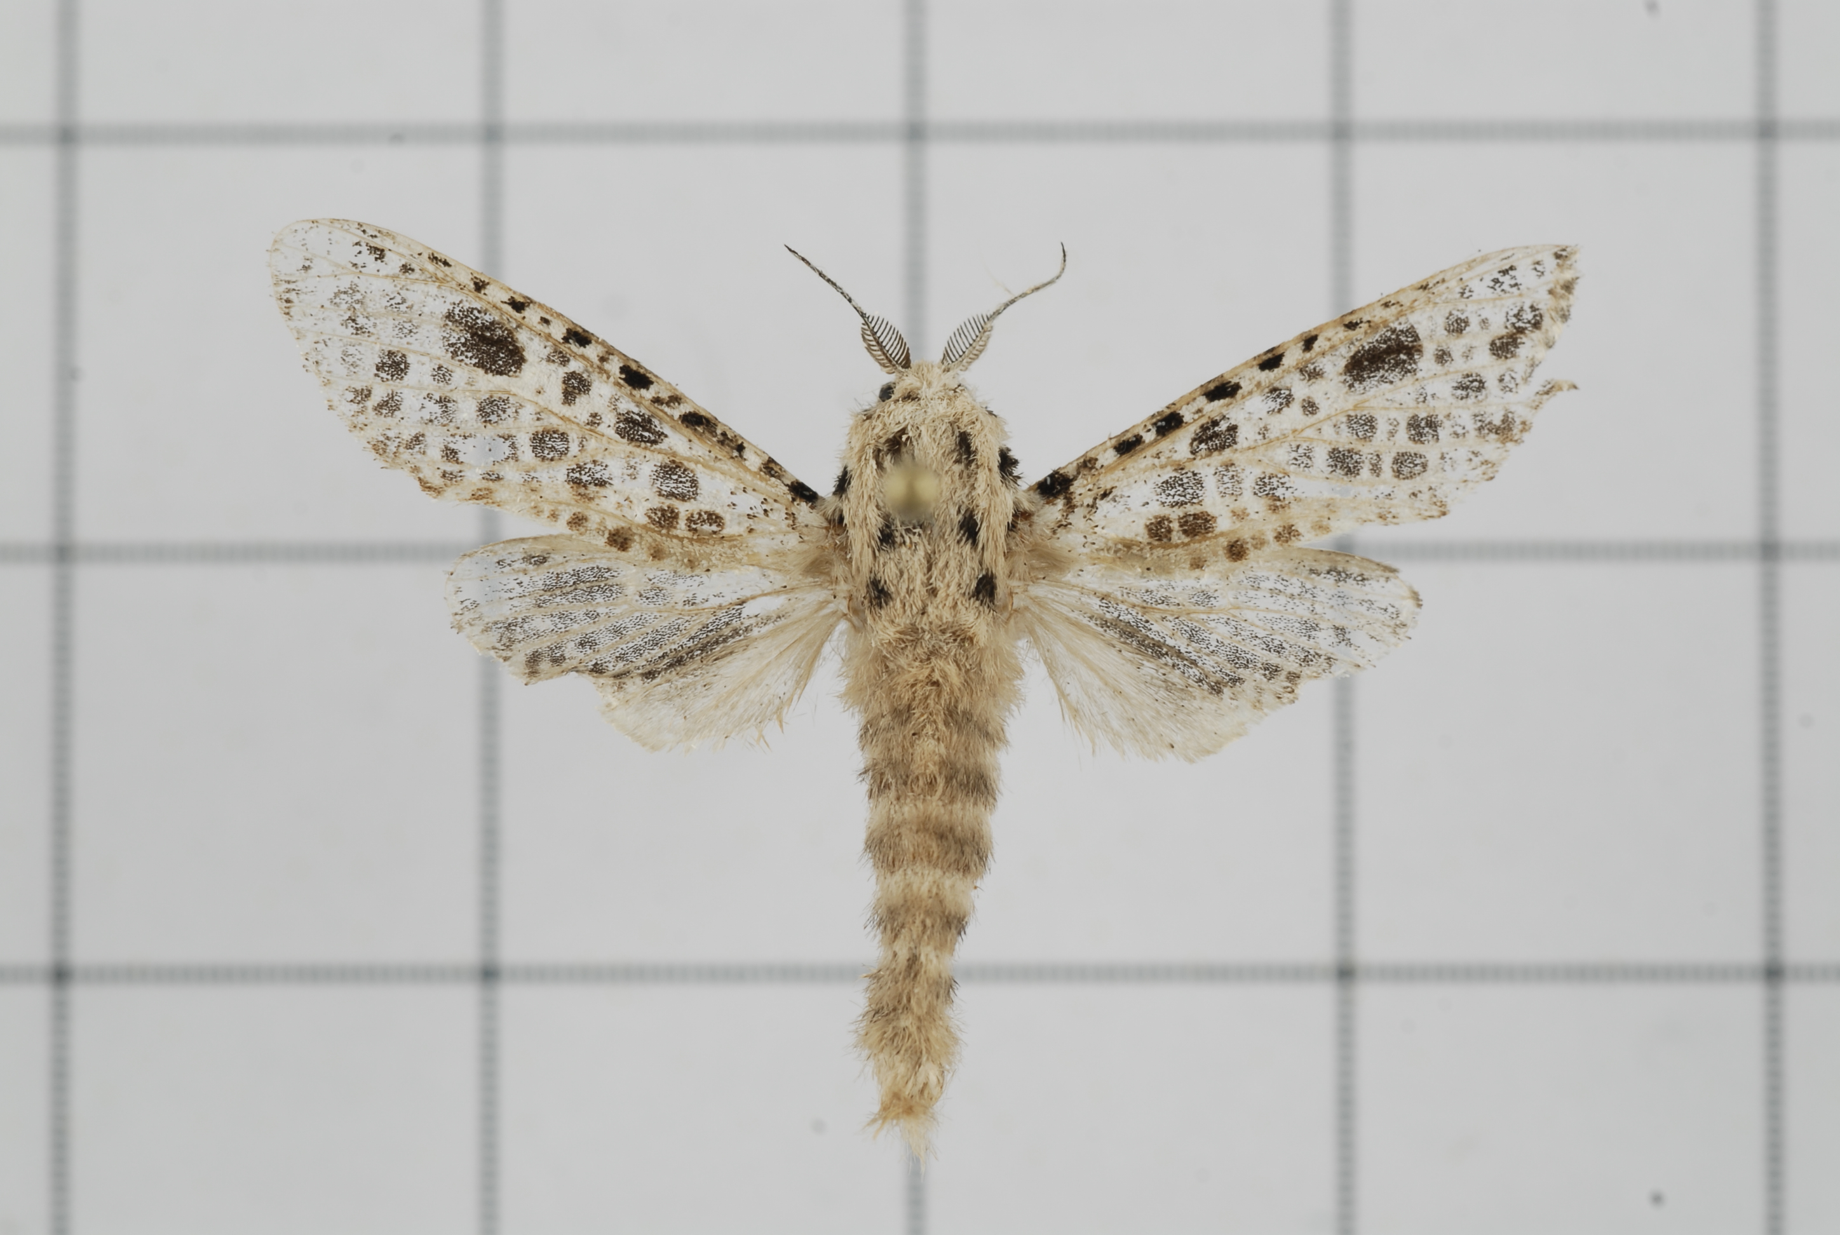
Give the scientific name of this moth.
Rapdalus pardicolor
